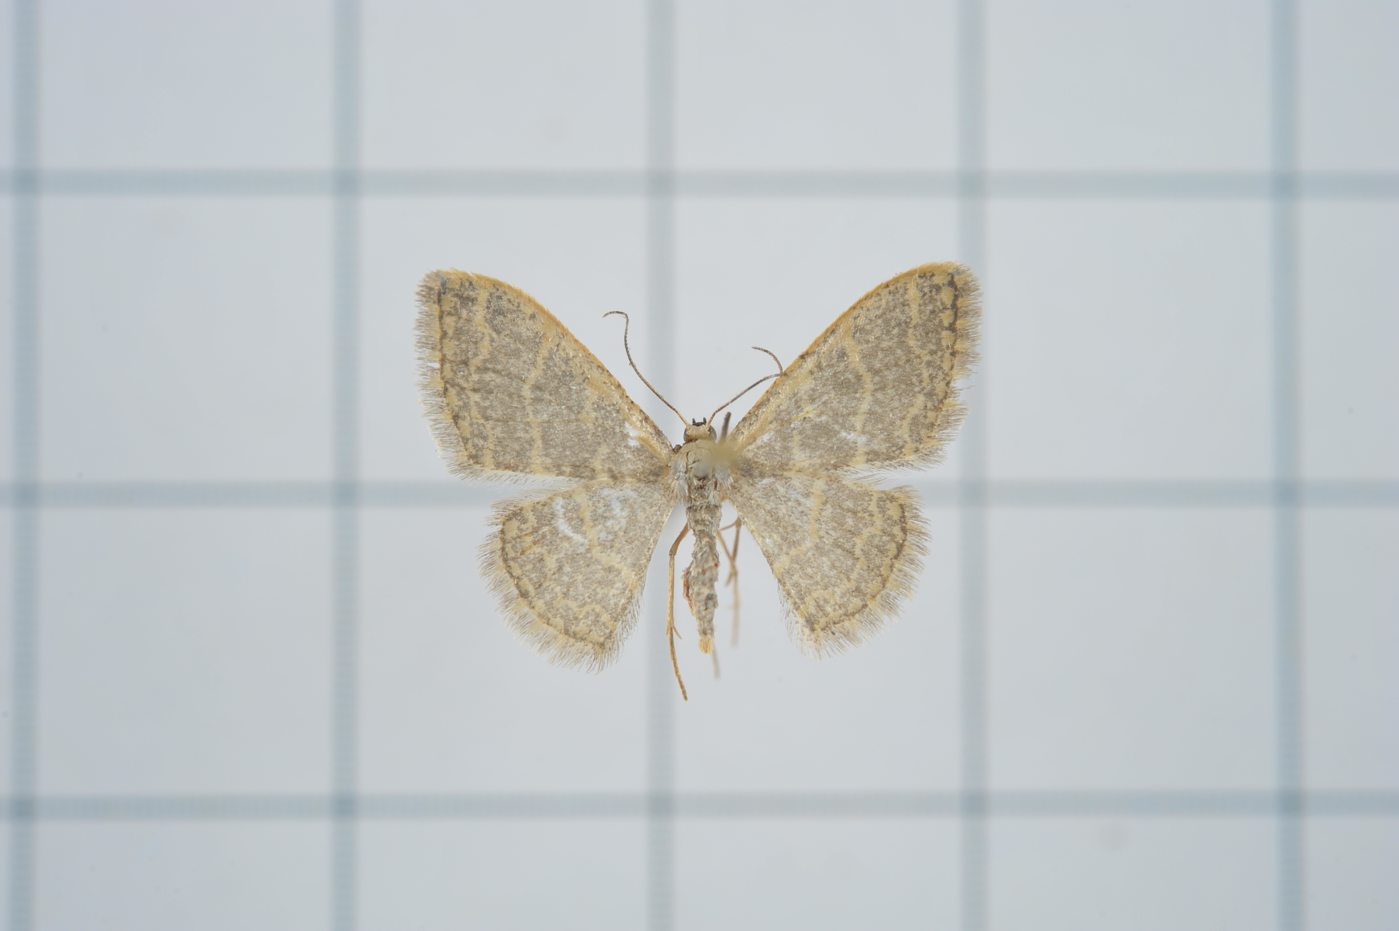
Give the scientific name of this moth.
Lophophleps purpurea
